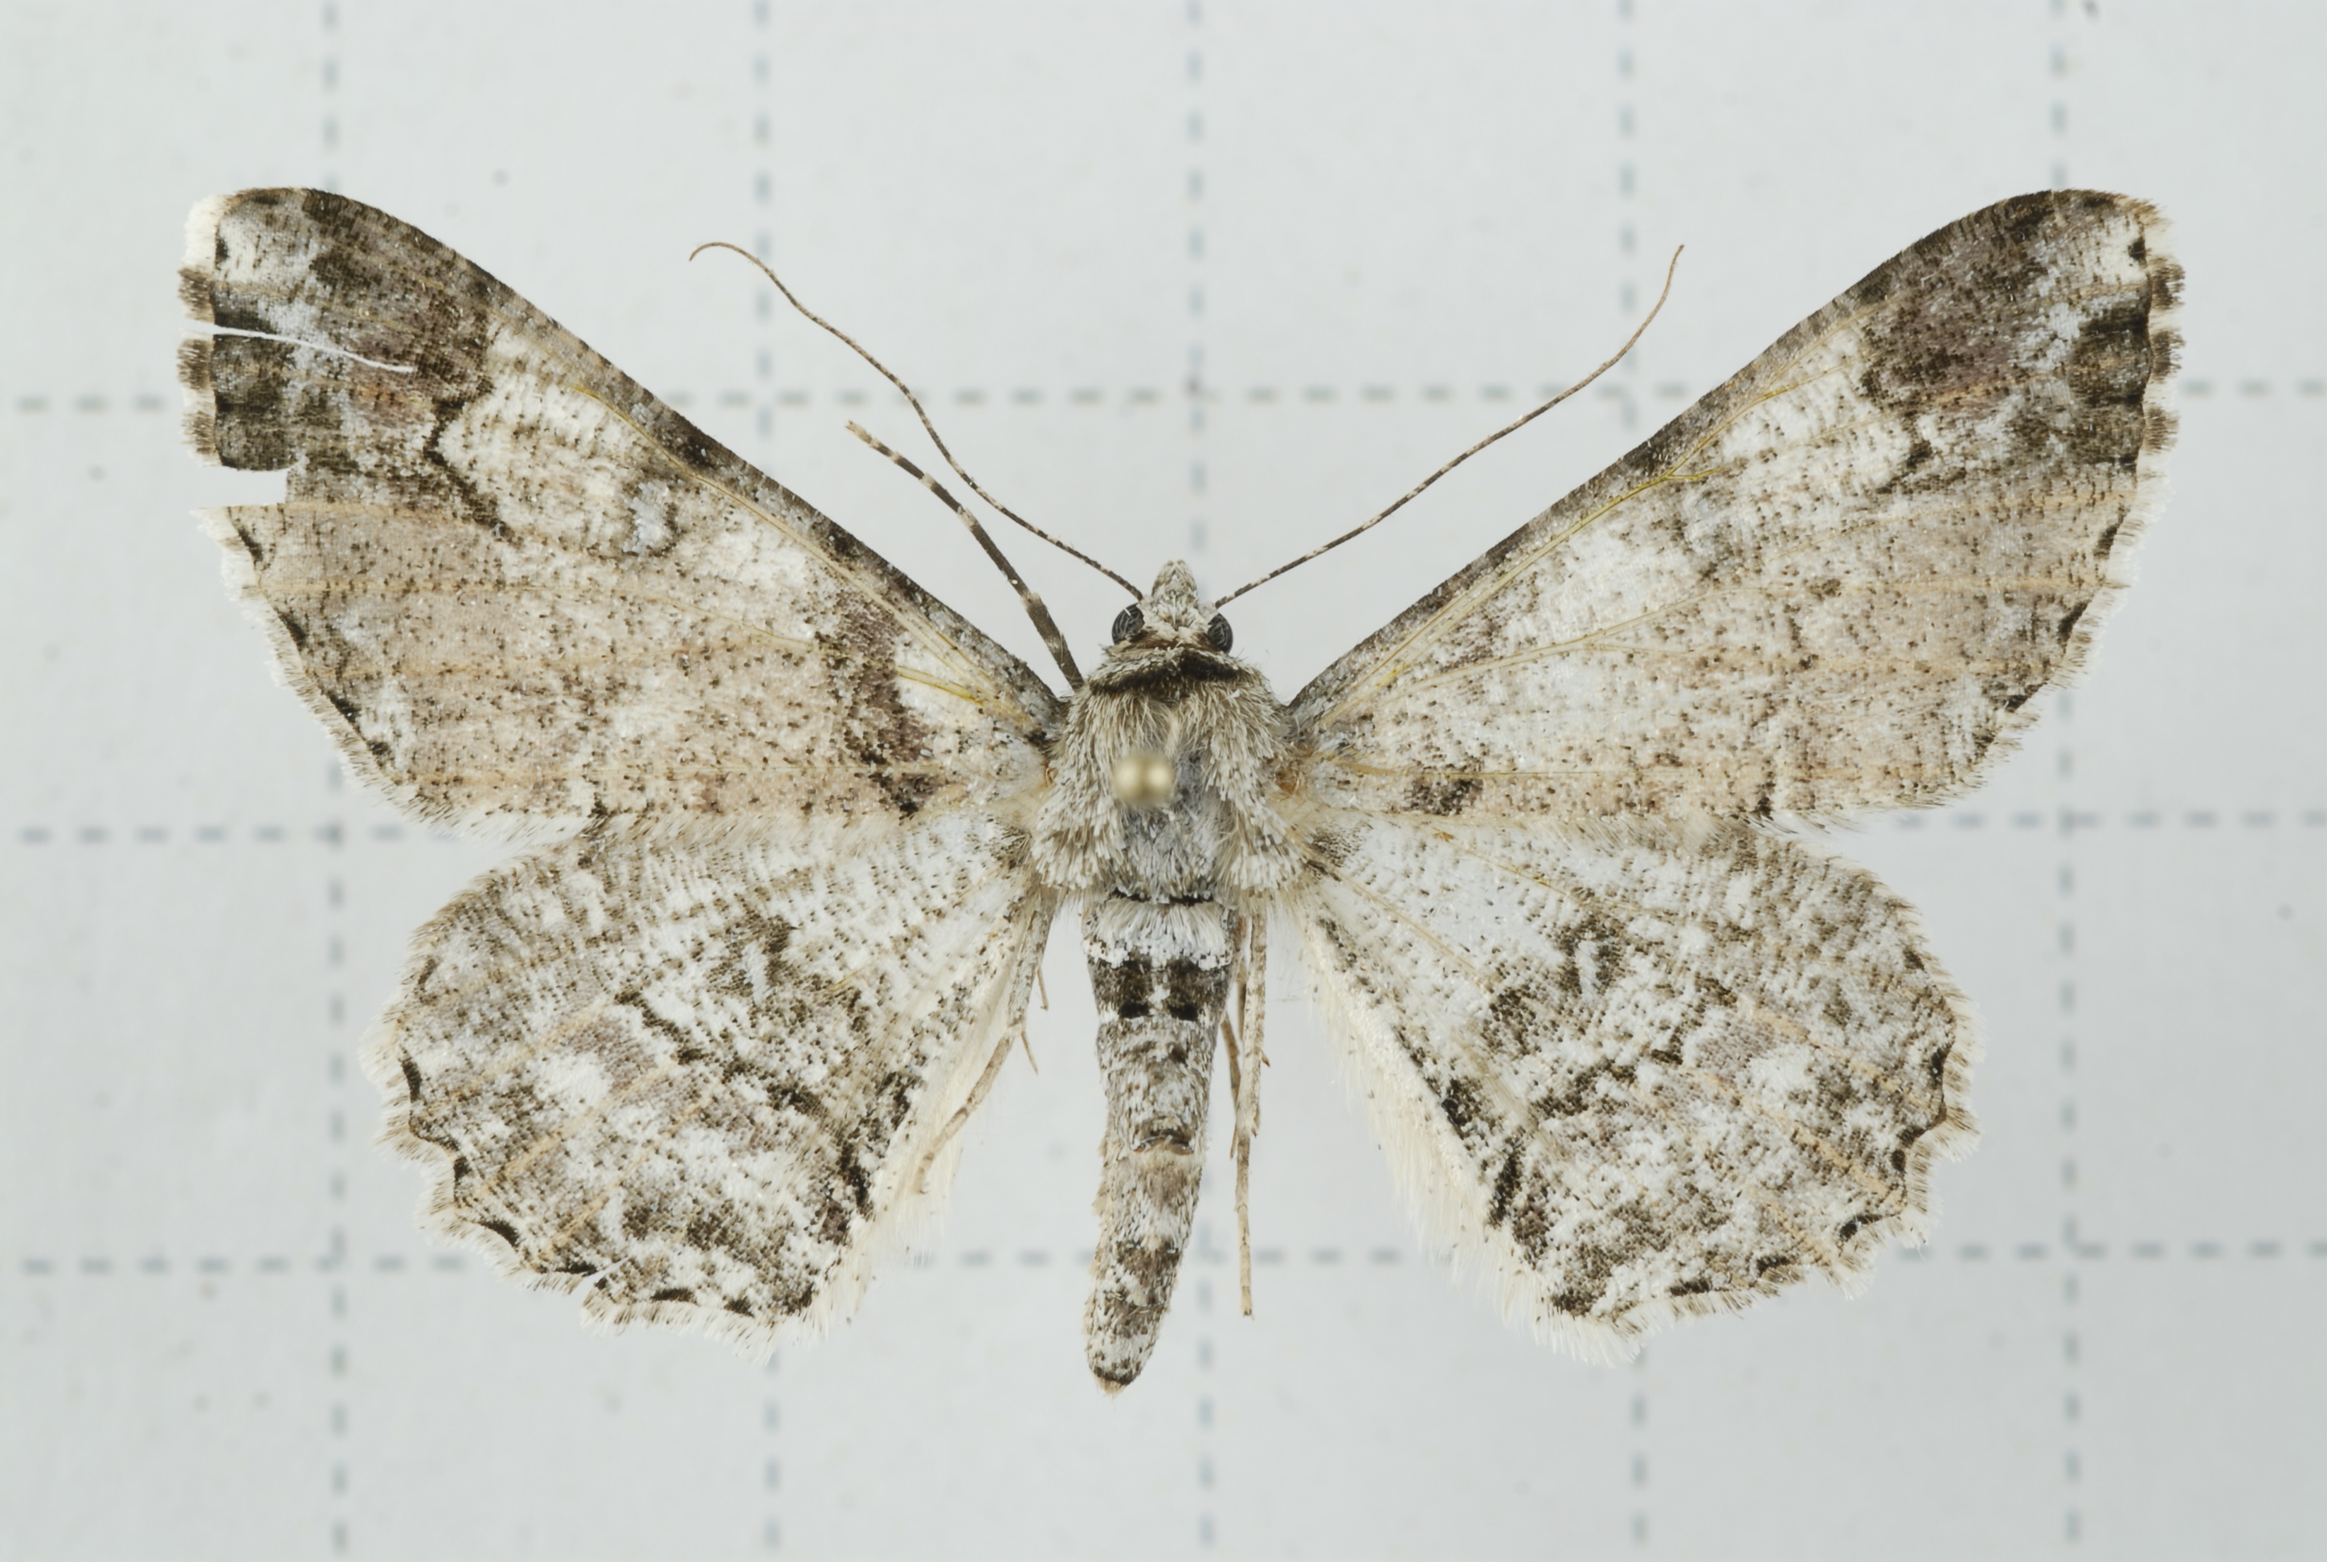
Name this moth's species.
Cleora fraterna
